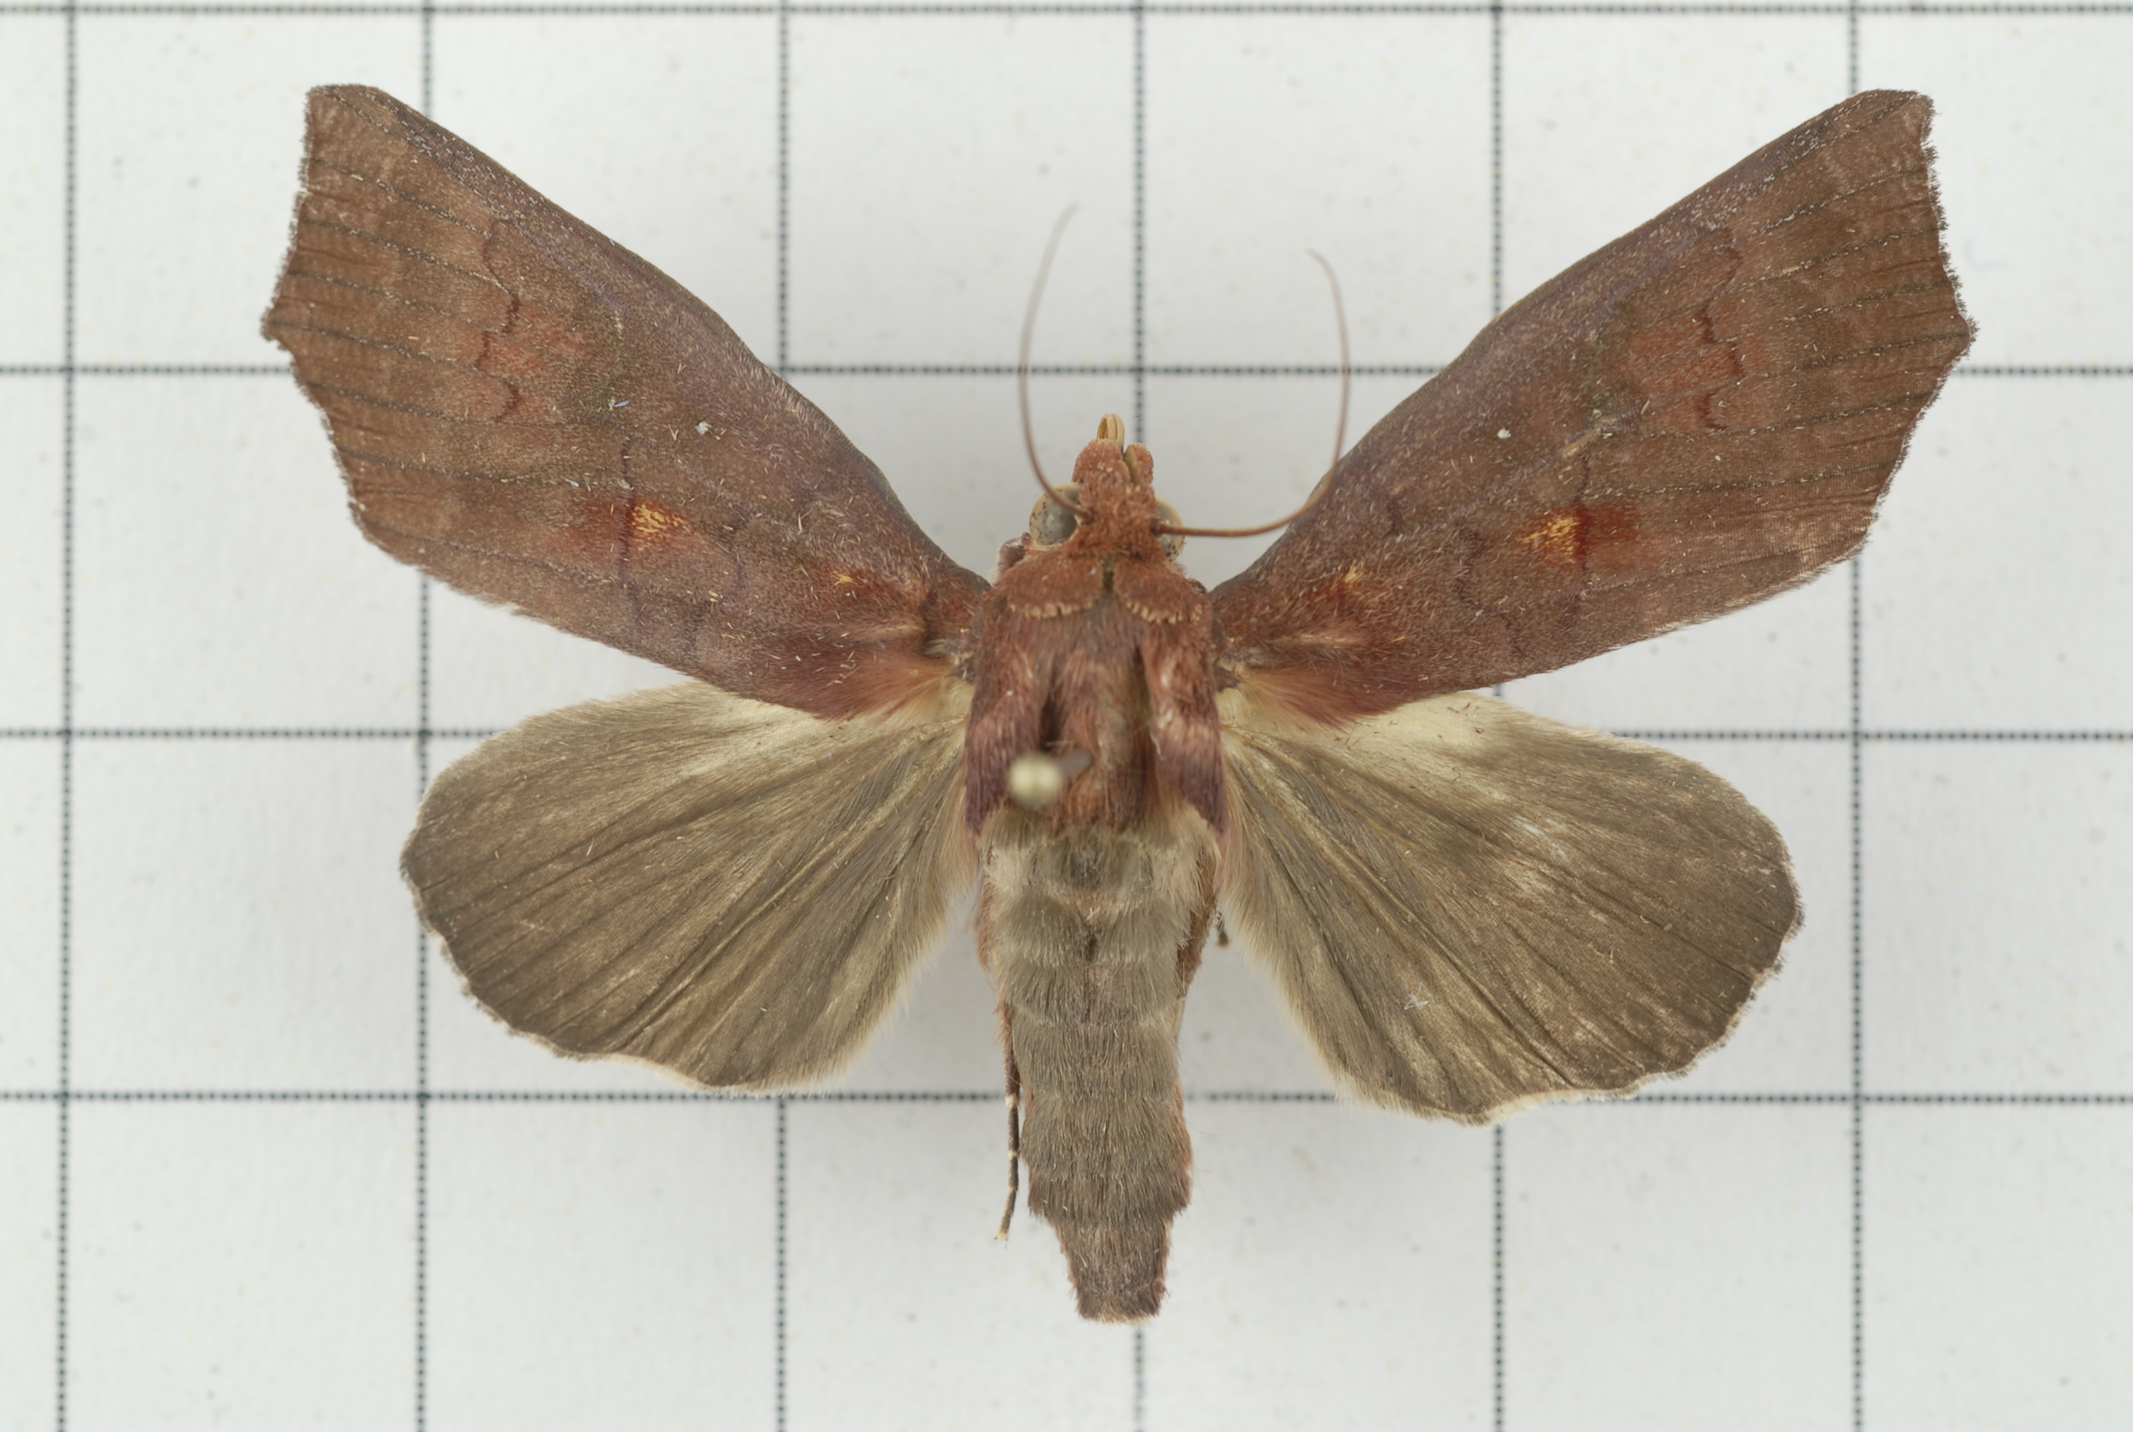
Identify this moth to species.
Rusicada privata
